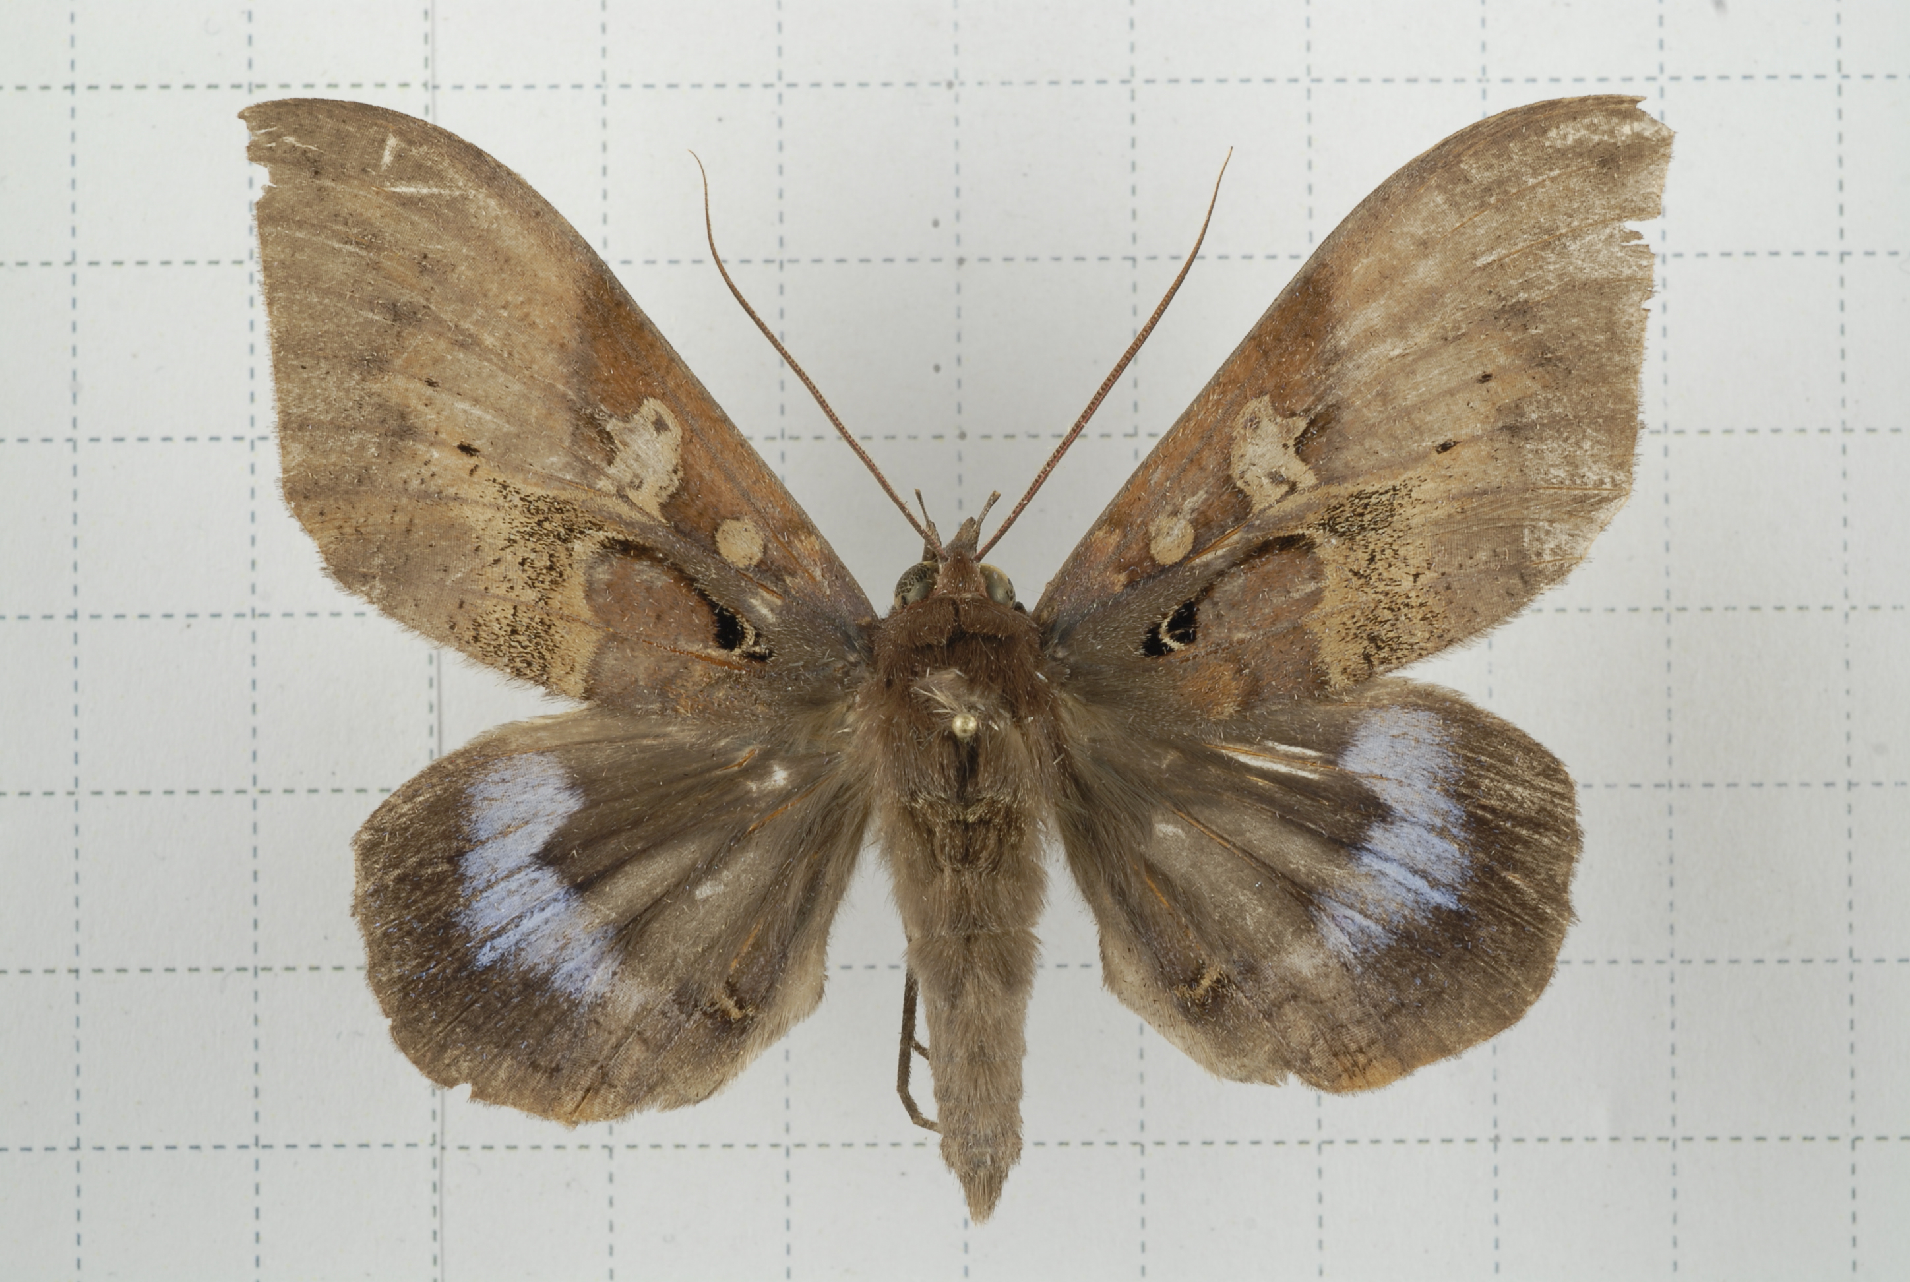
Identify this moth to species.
Ischyja manlia manlia
